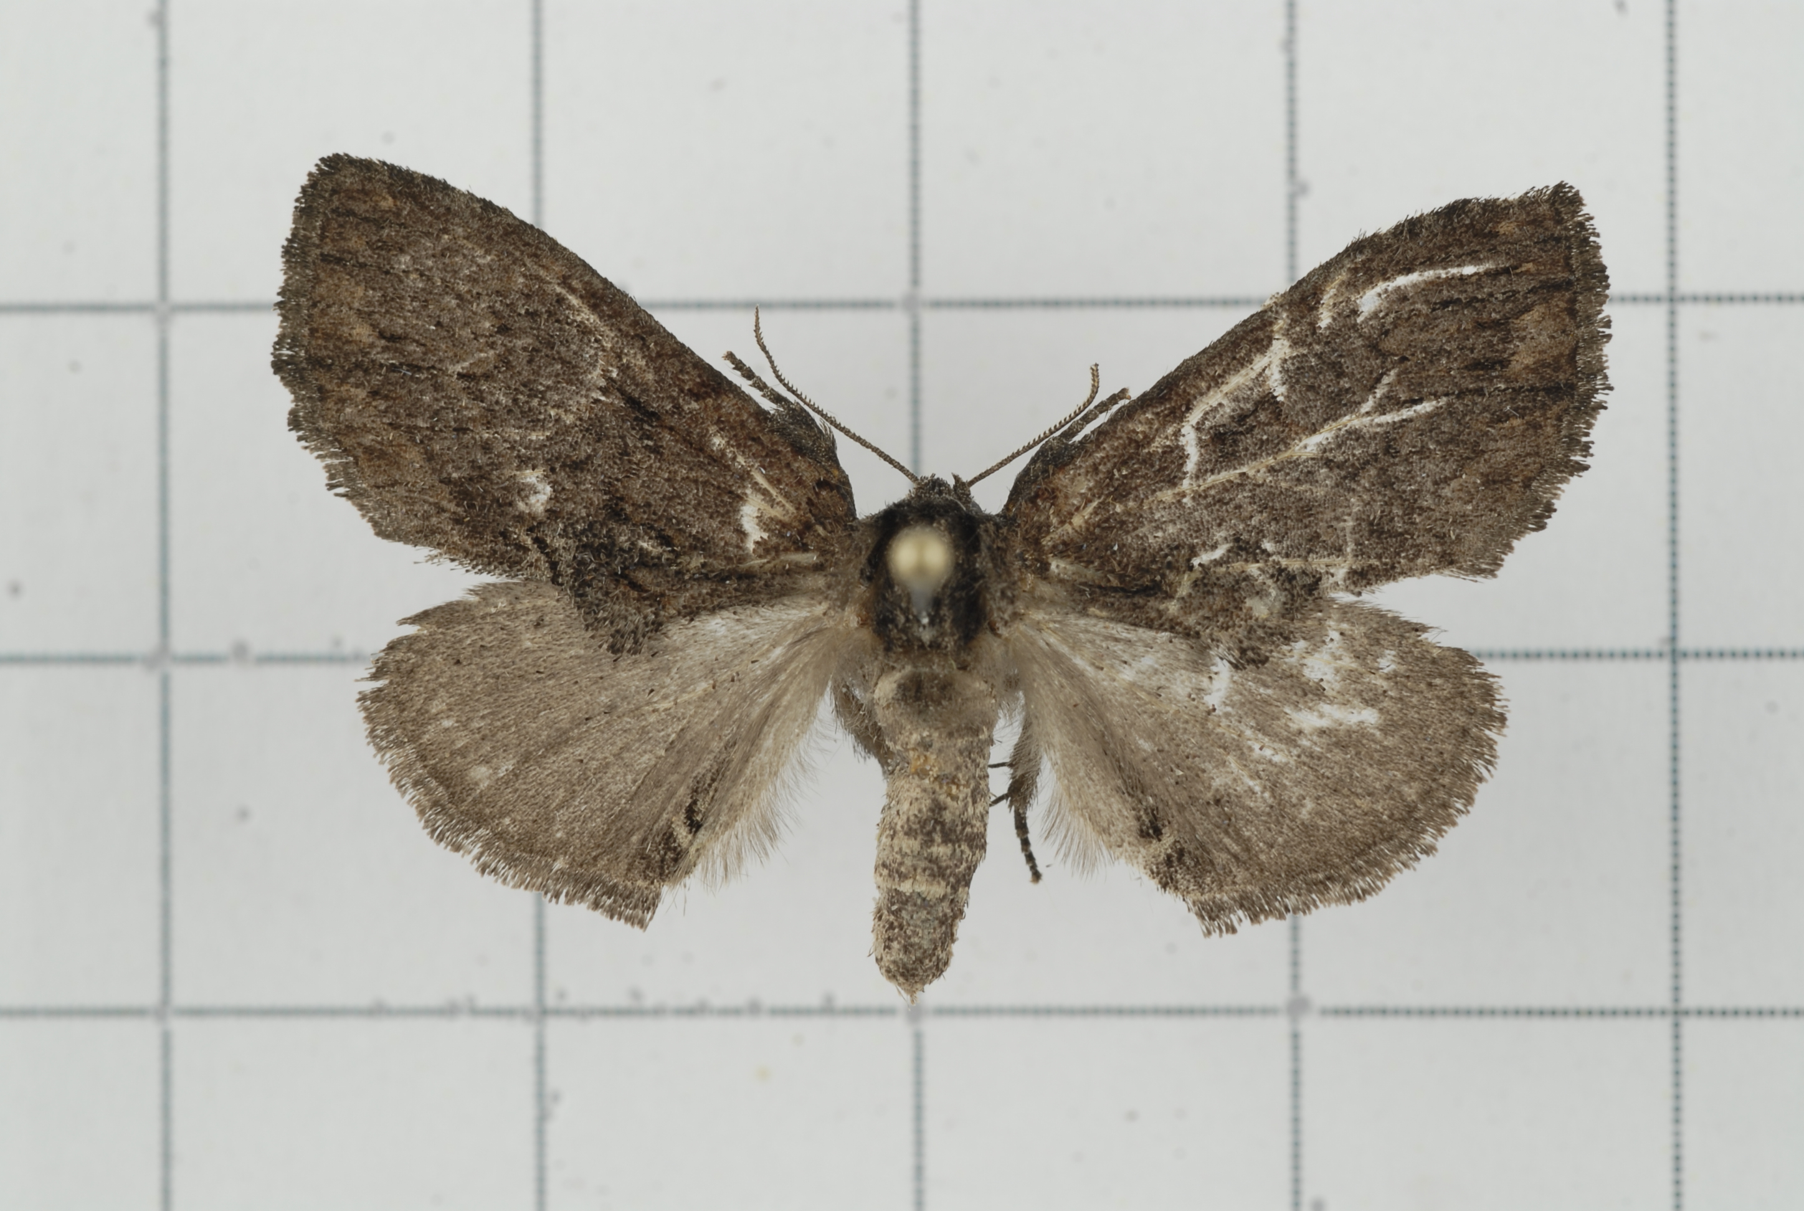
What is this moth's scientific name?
Lophontosia fusca
